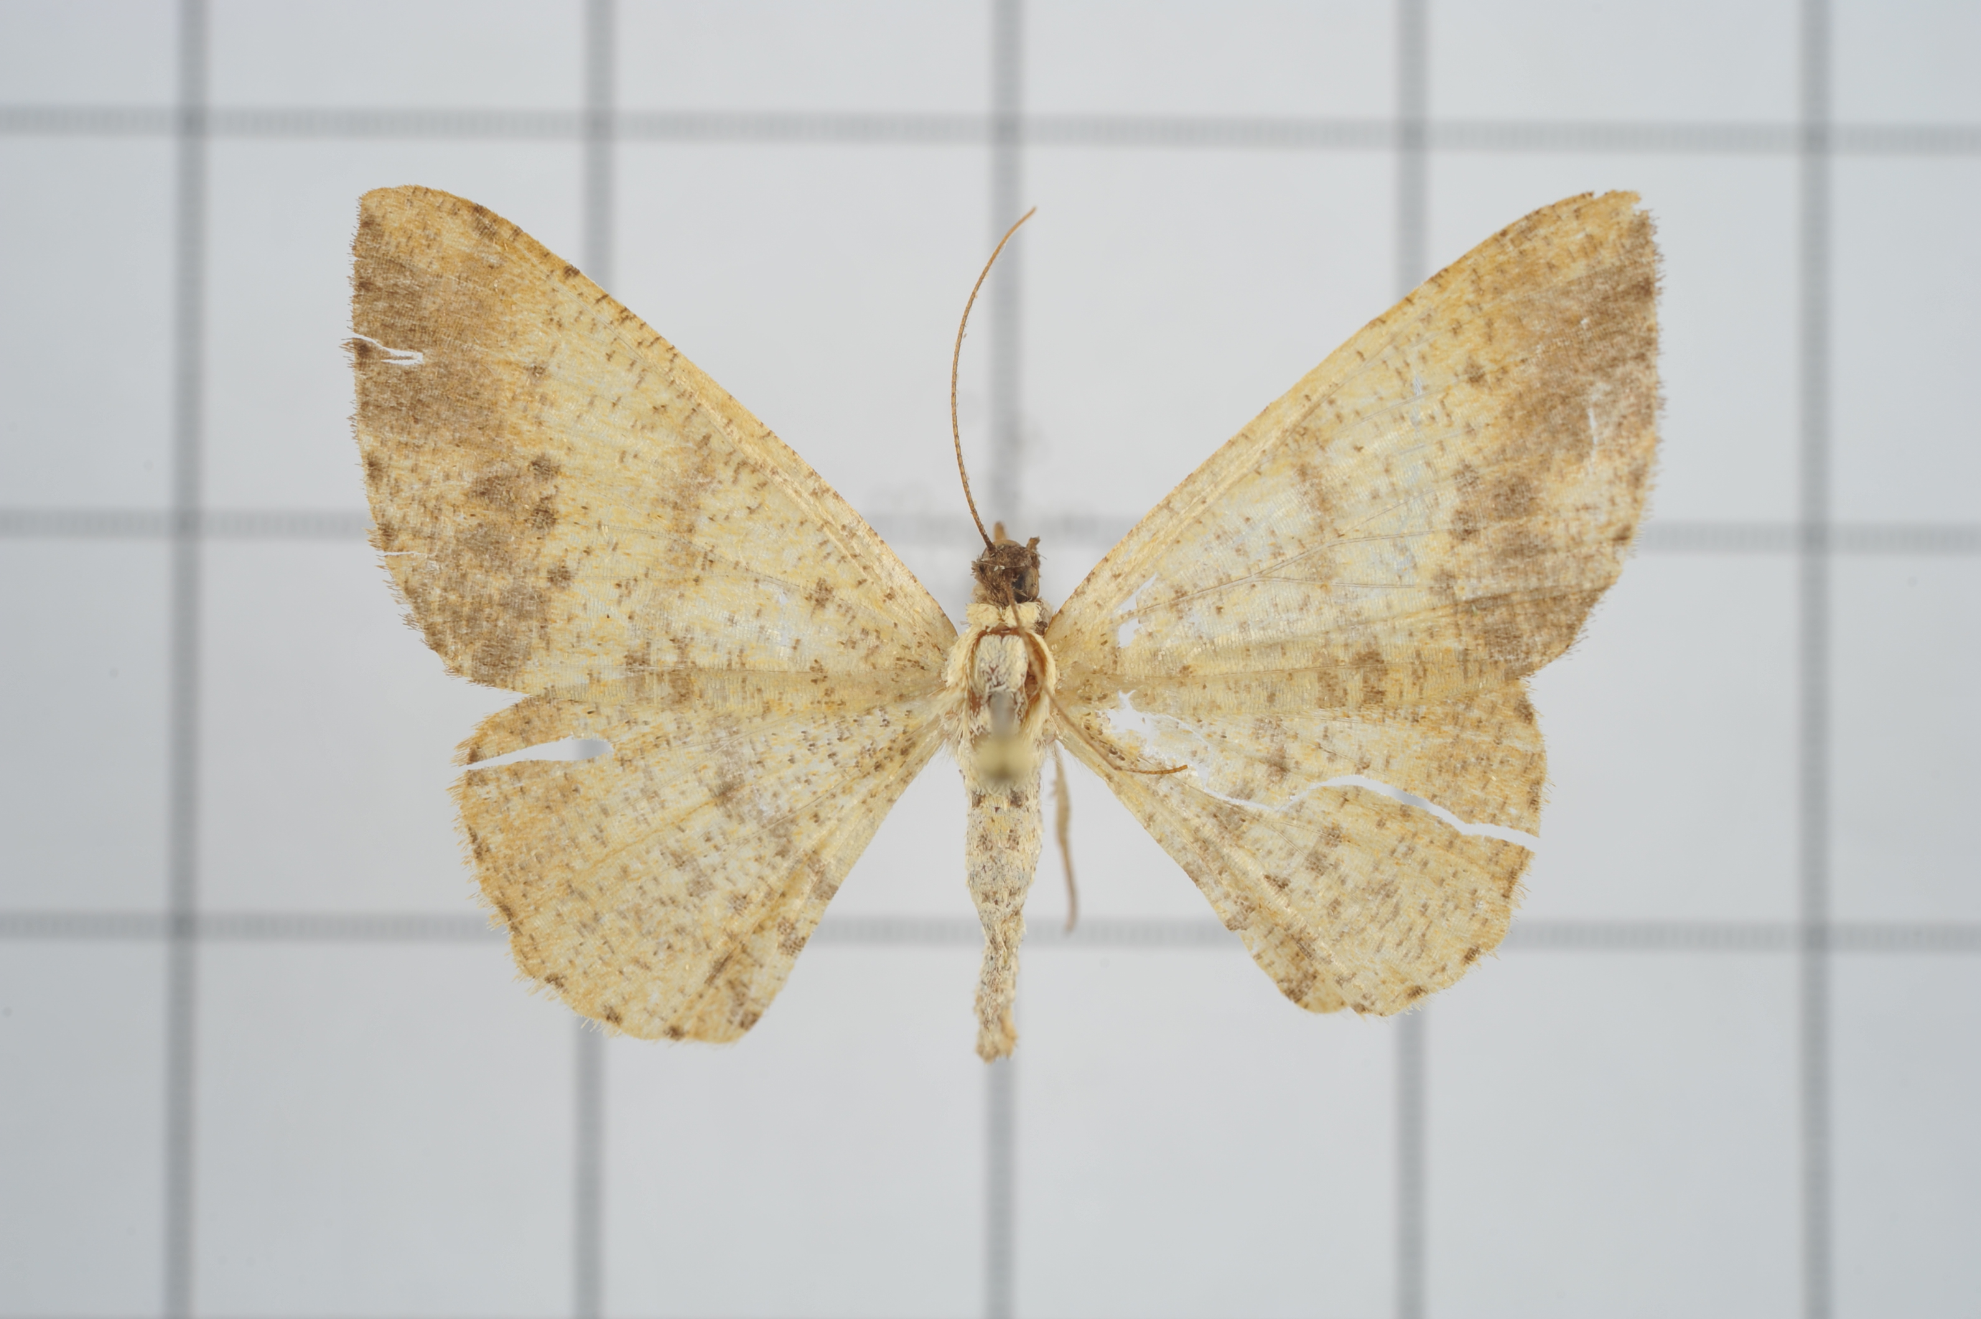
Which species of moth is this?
Lophobates inchoata
